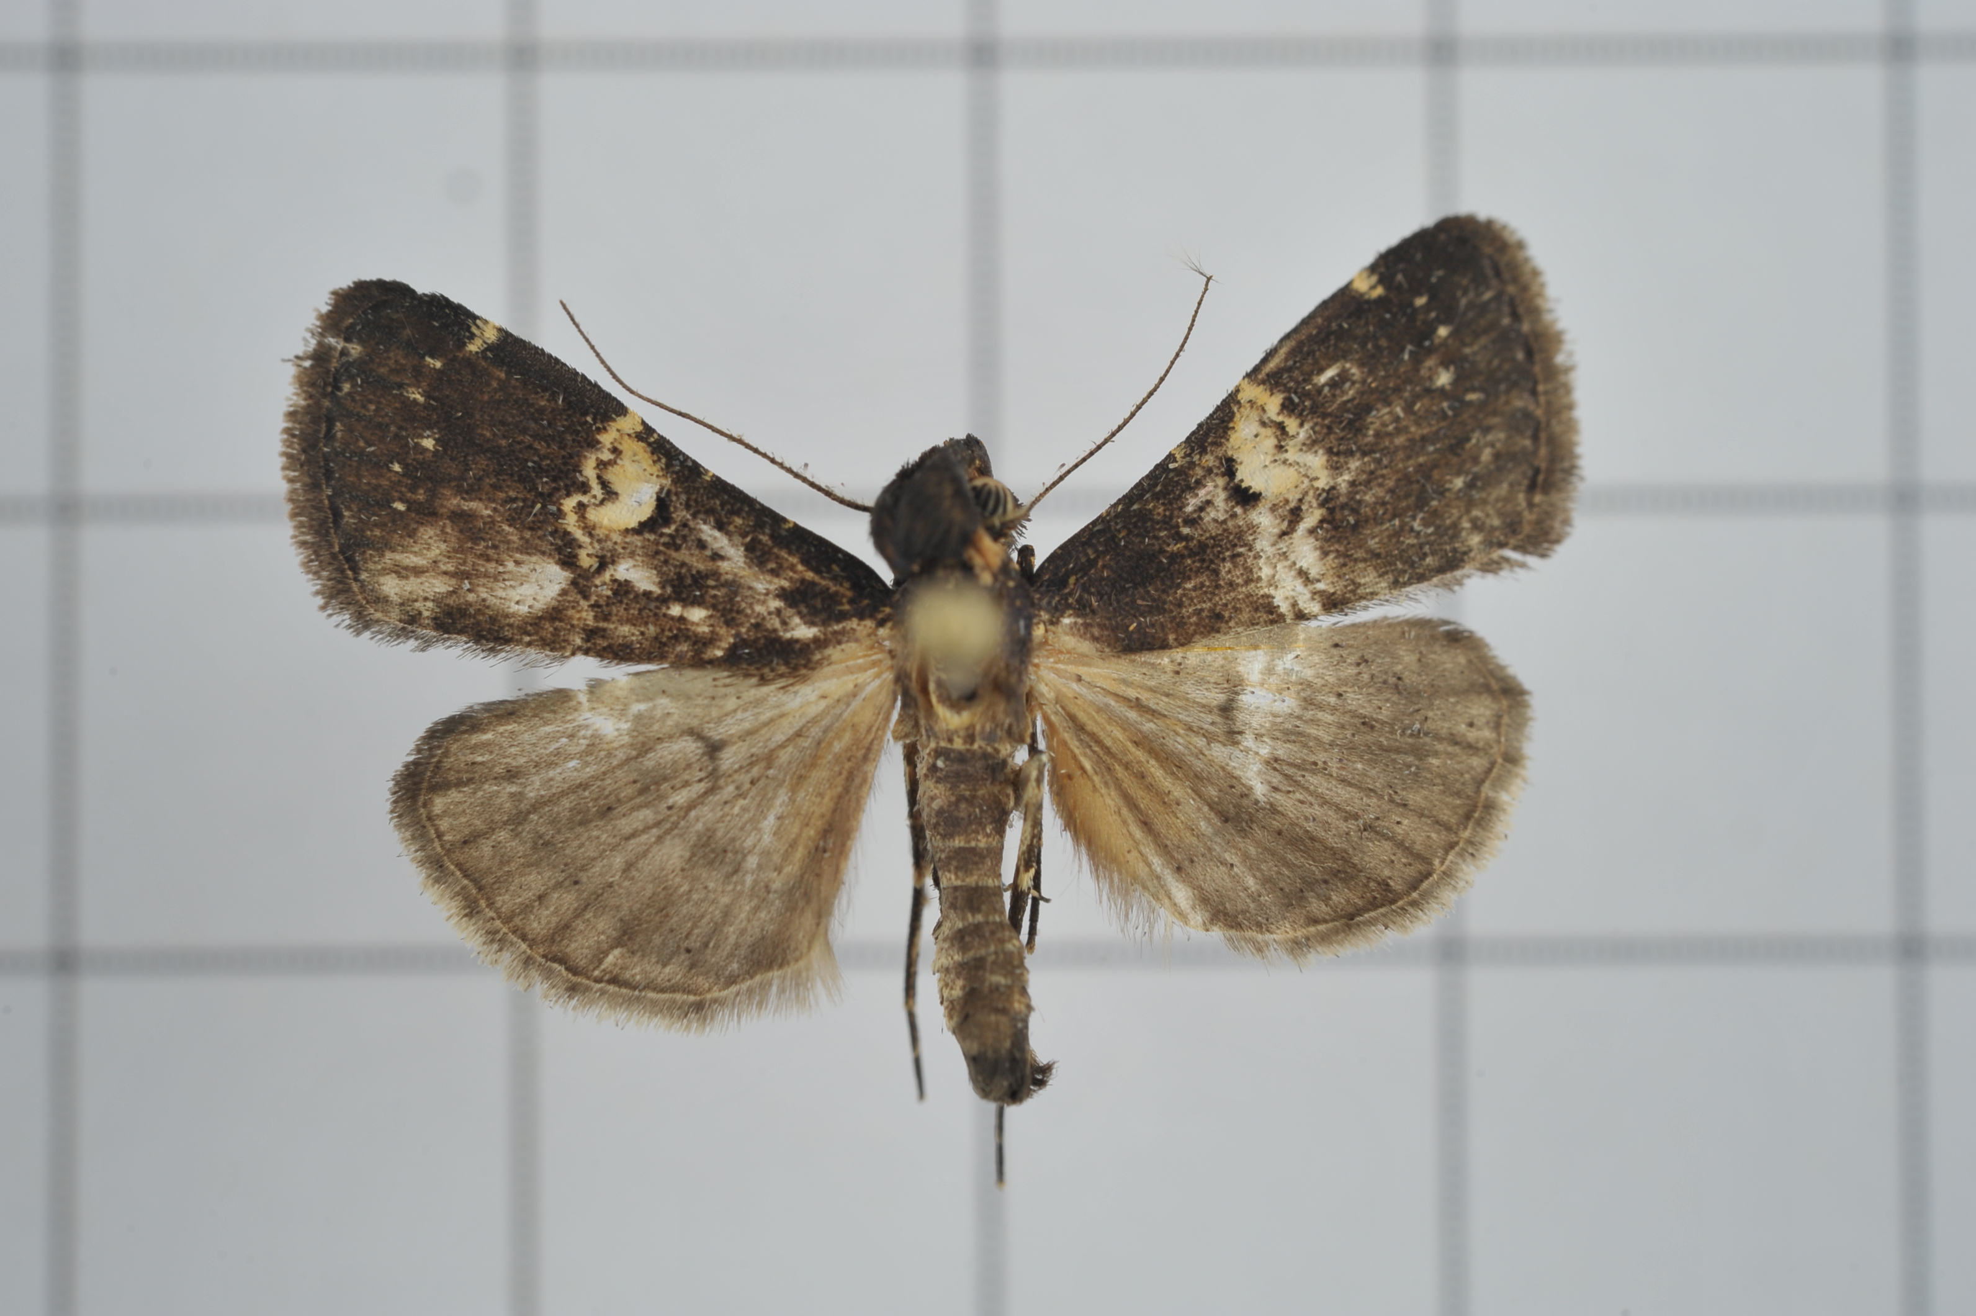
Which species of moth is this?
Hydrillodes gravatalis
